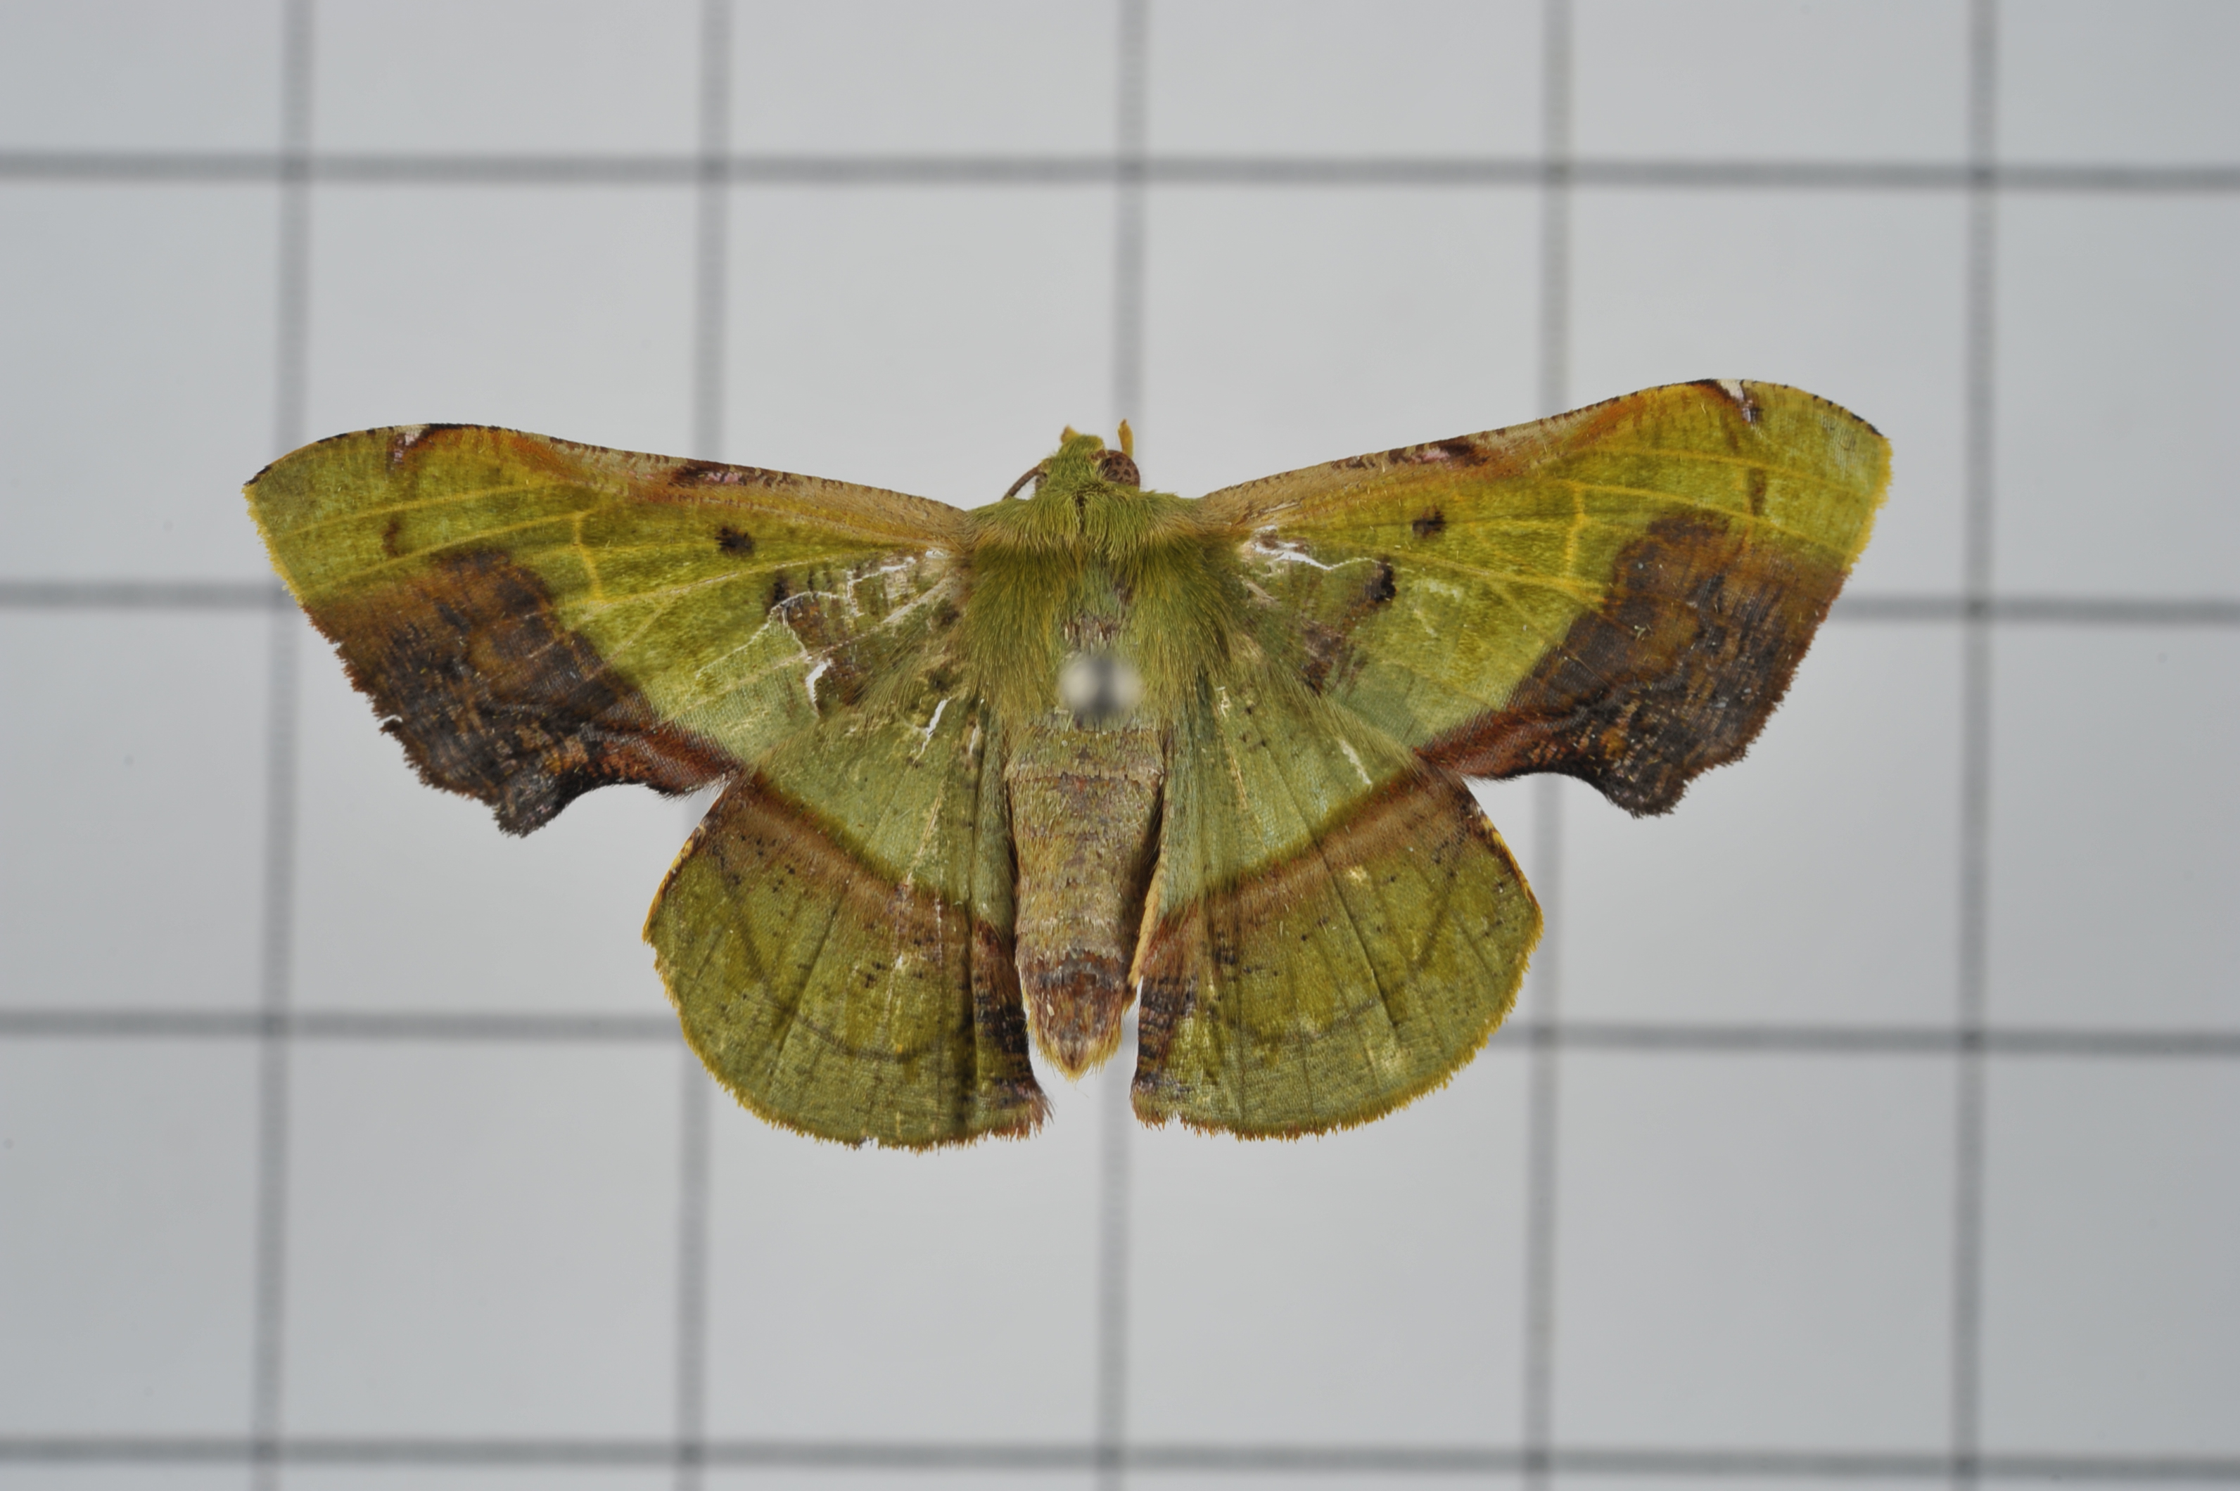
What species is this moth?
Fascellina plagiata
